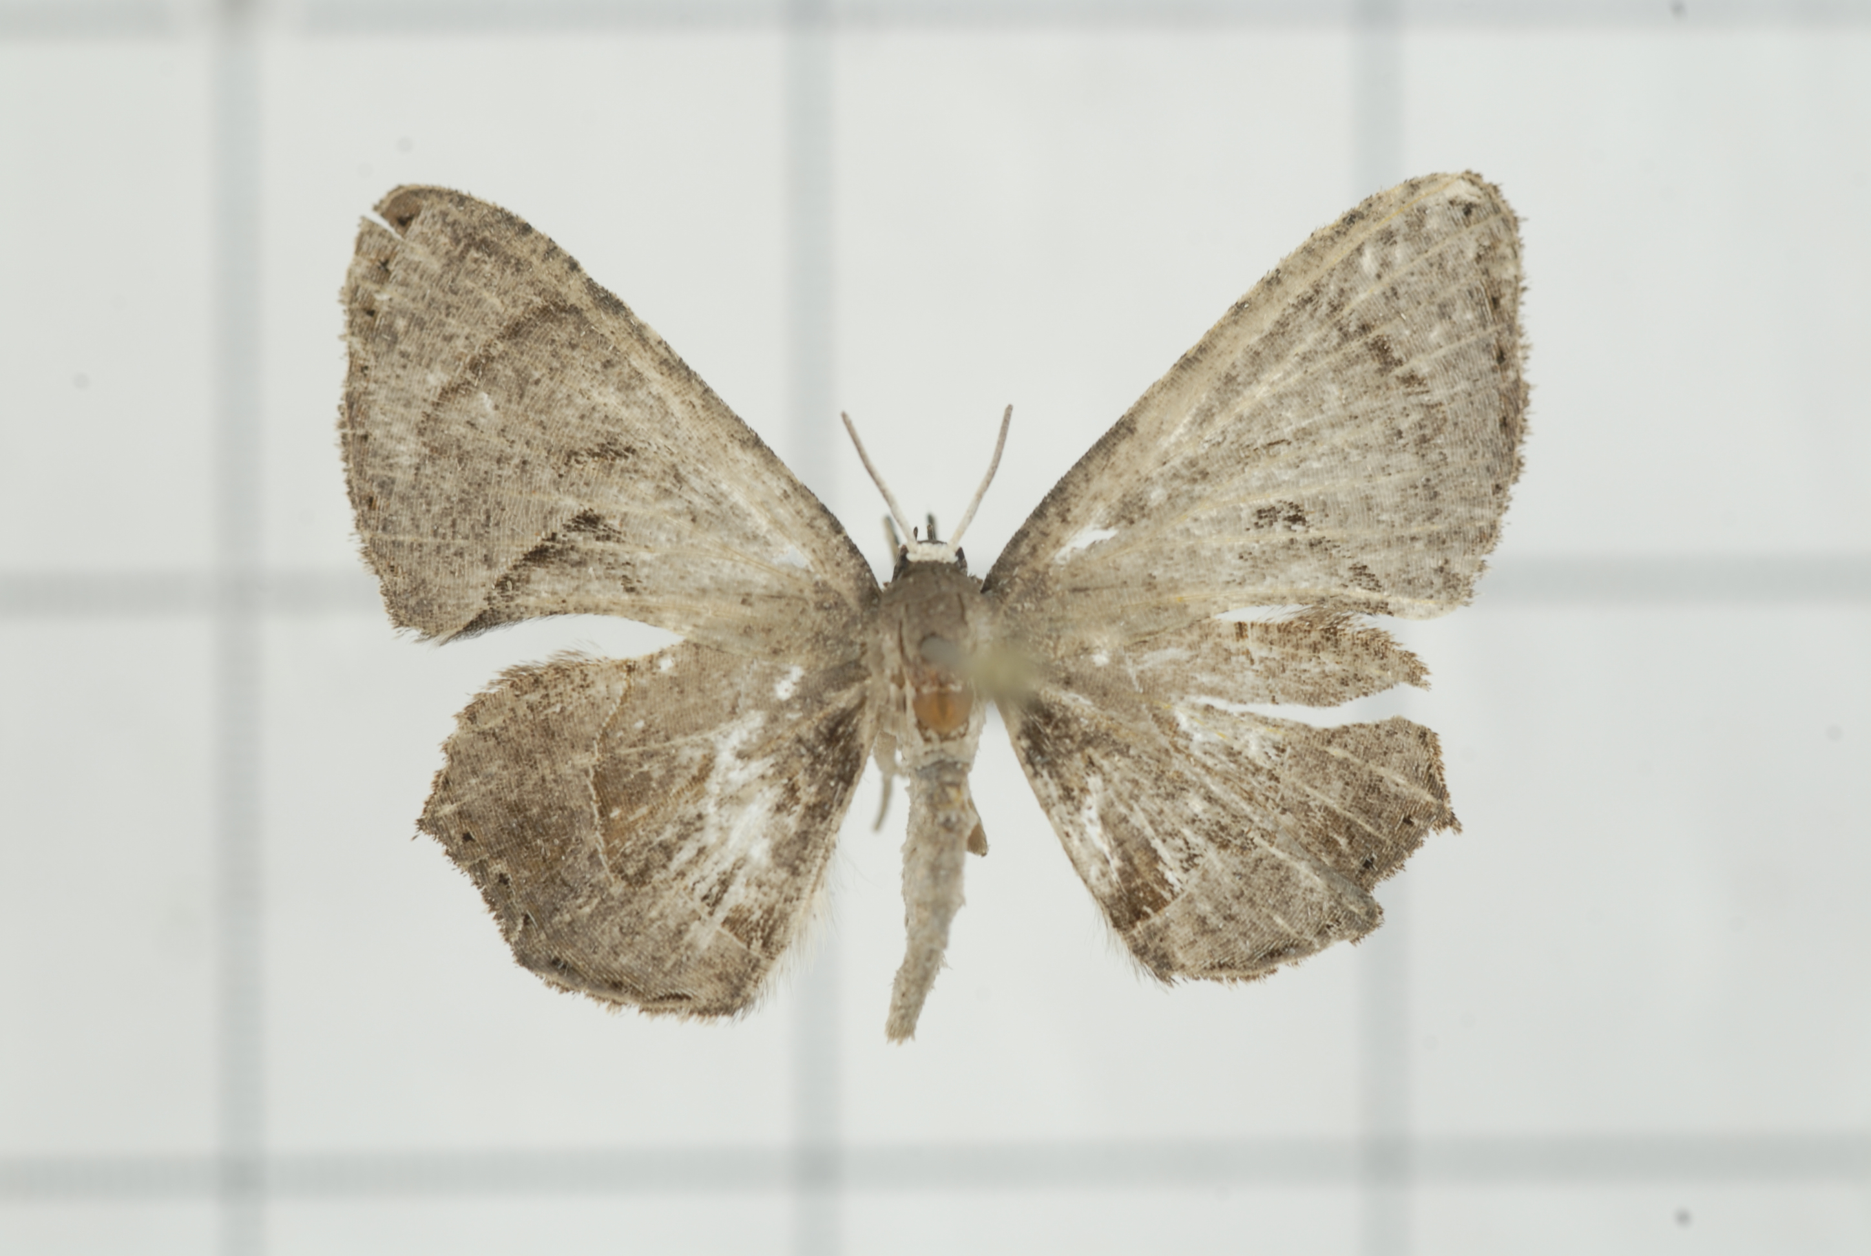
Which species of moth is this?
Phazaca kosemponicola
